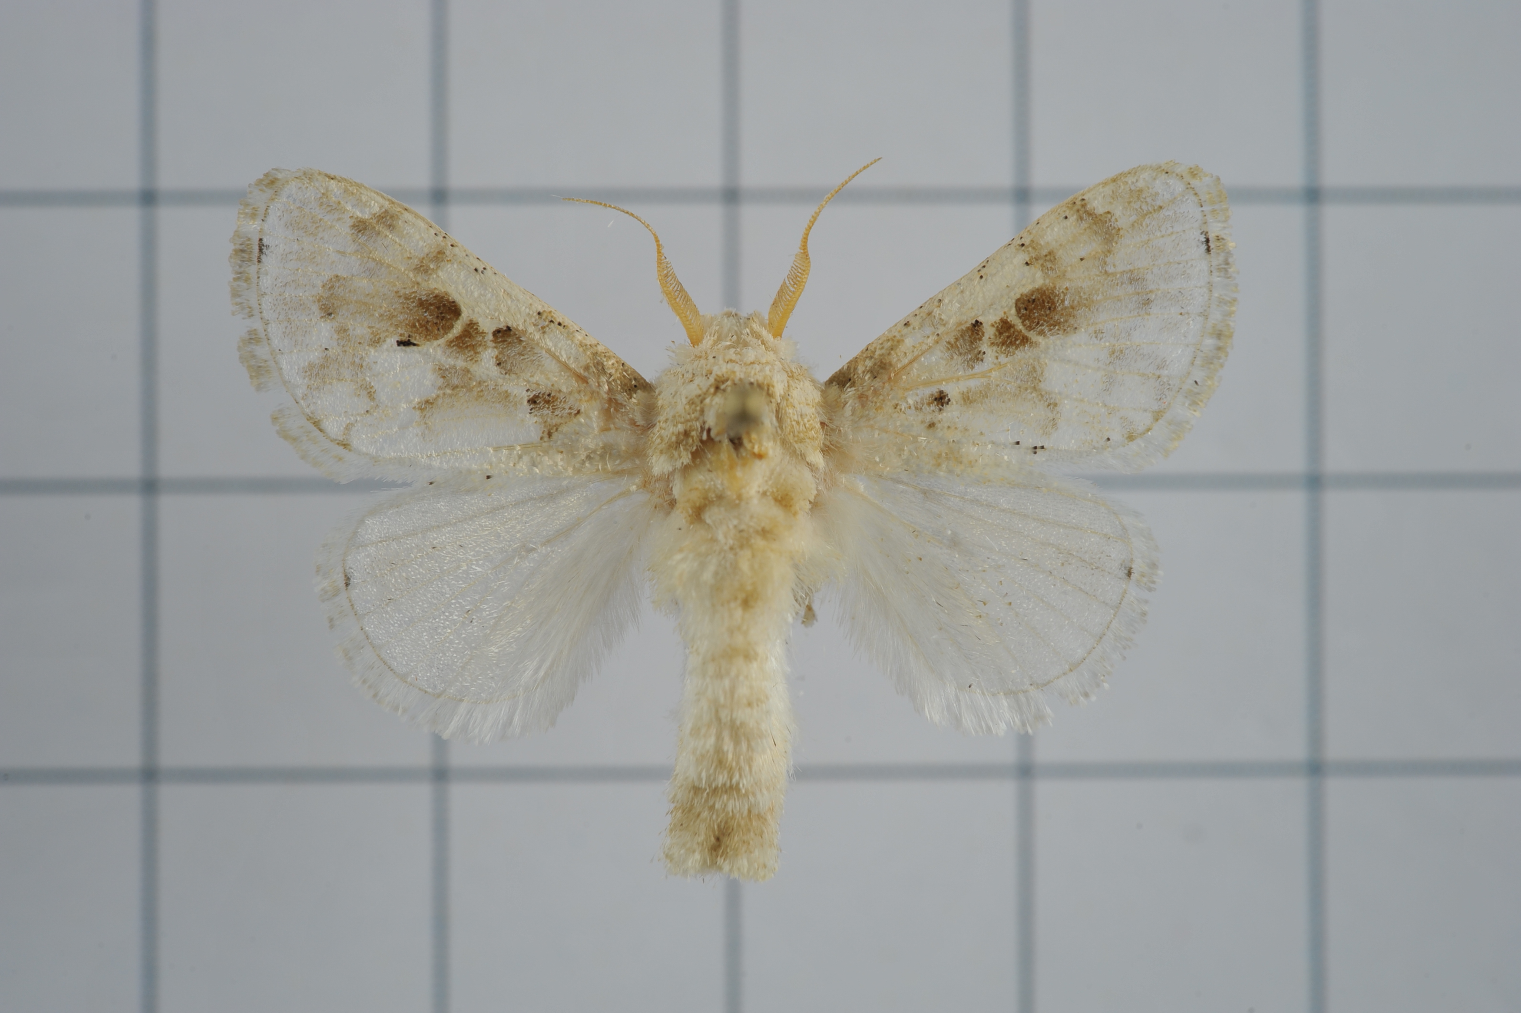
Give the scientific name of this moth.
Altha melanopsis
